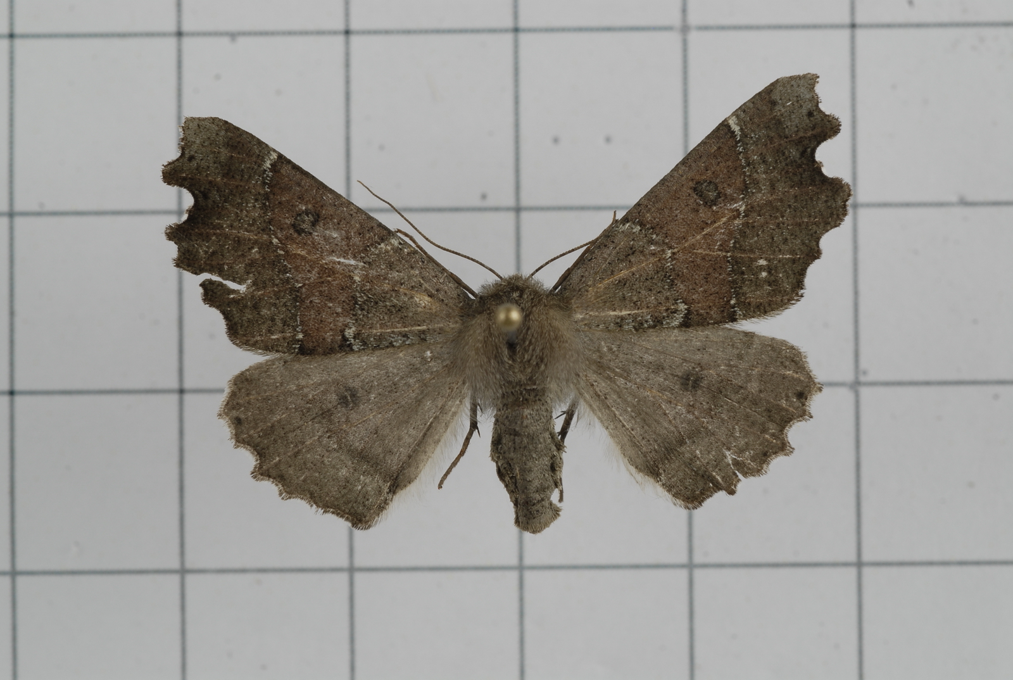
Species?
Odontopera insulata insulata
